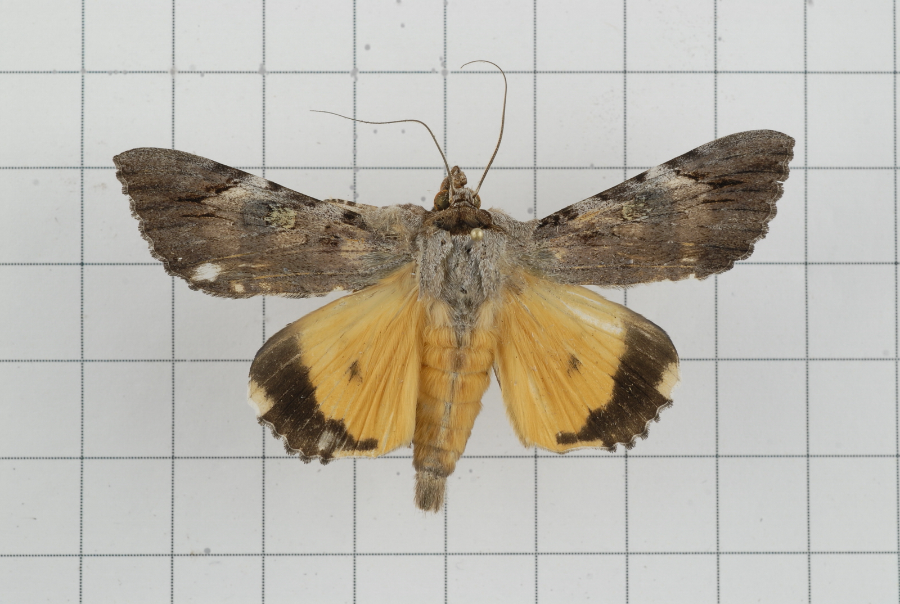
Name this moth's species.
Paracatocala macula macula
